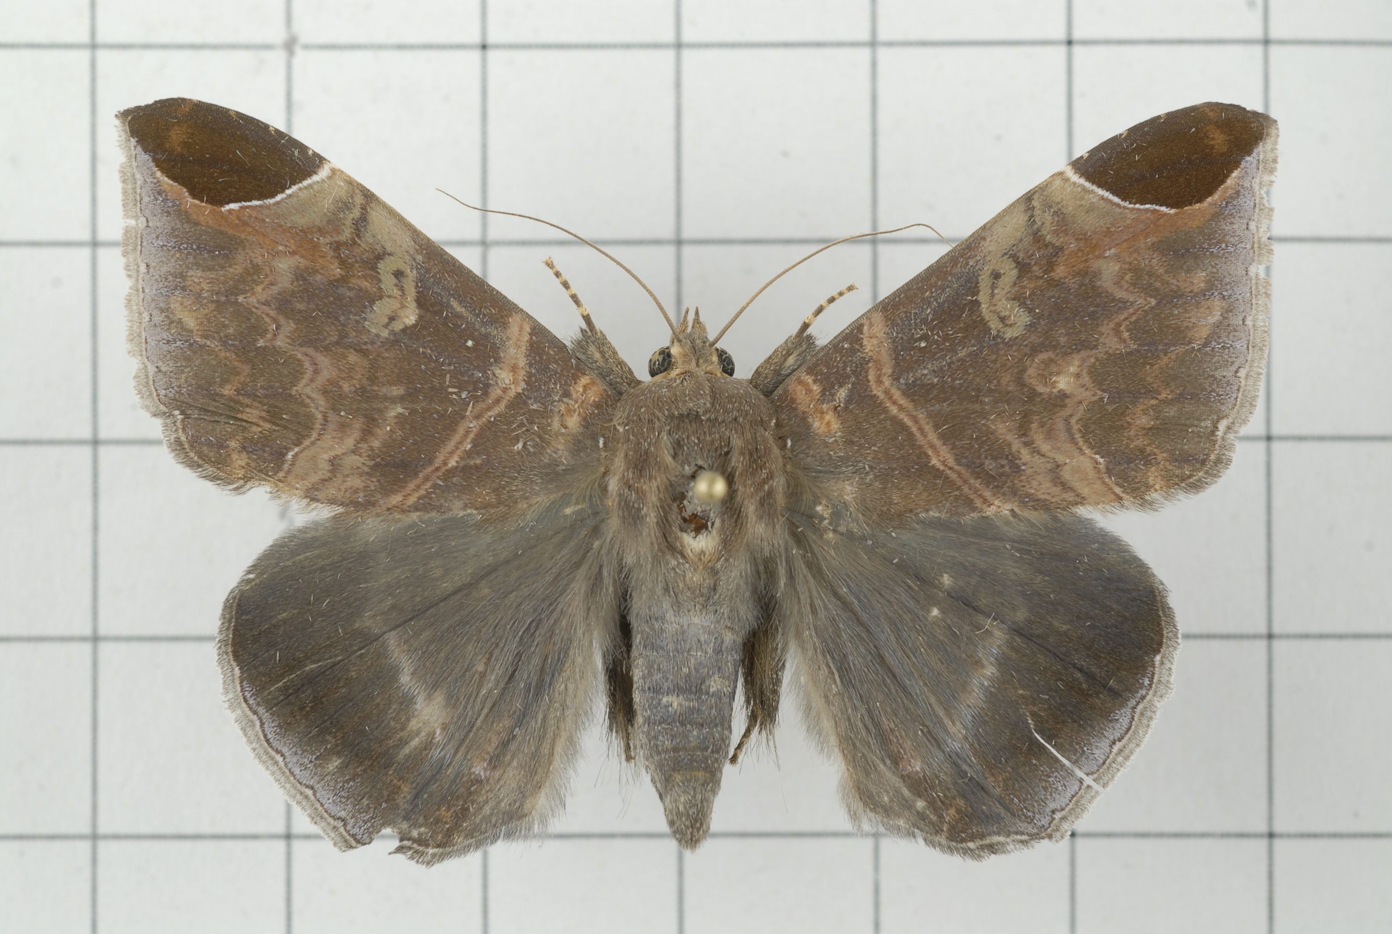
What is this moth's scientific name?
Pindara illibata
